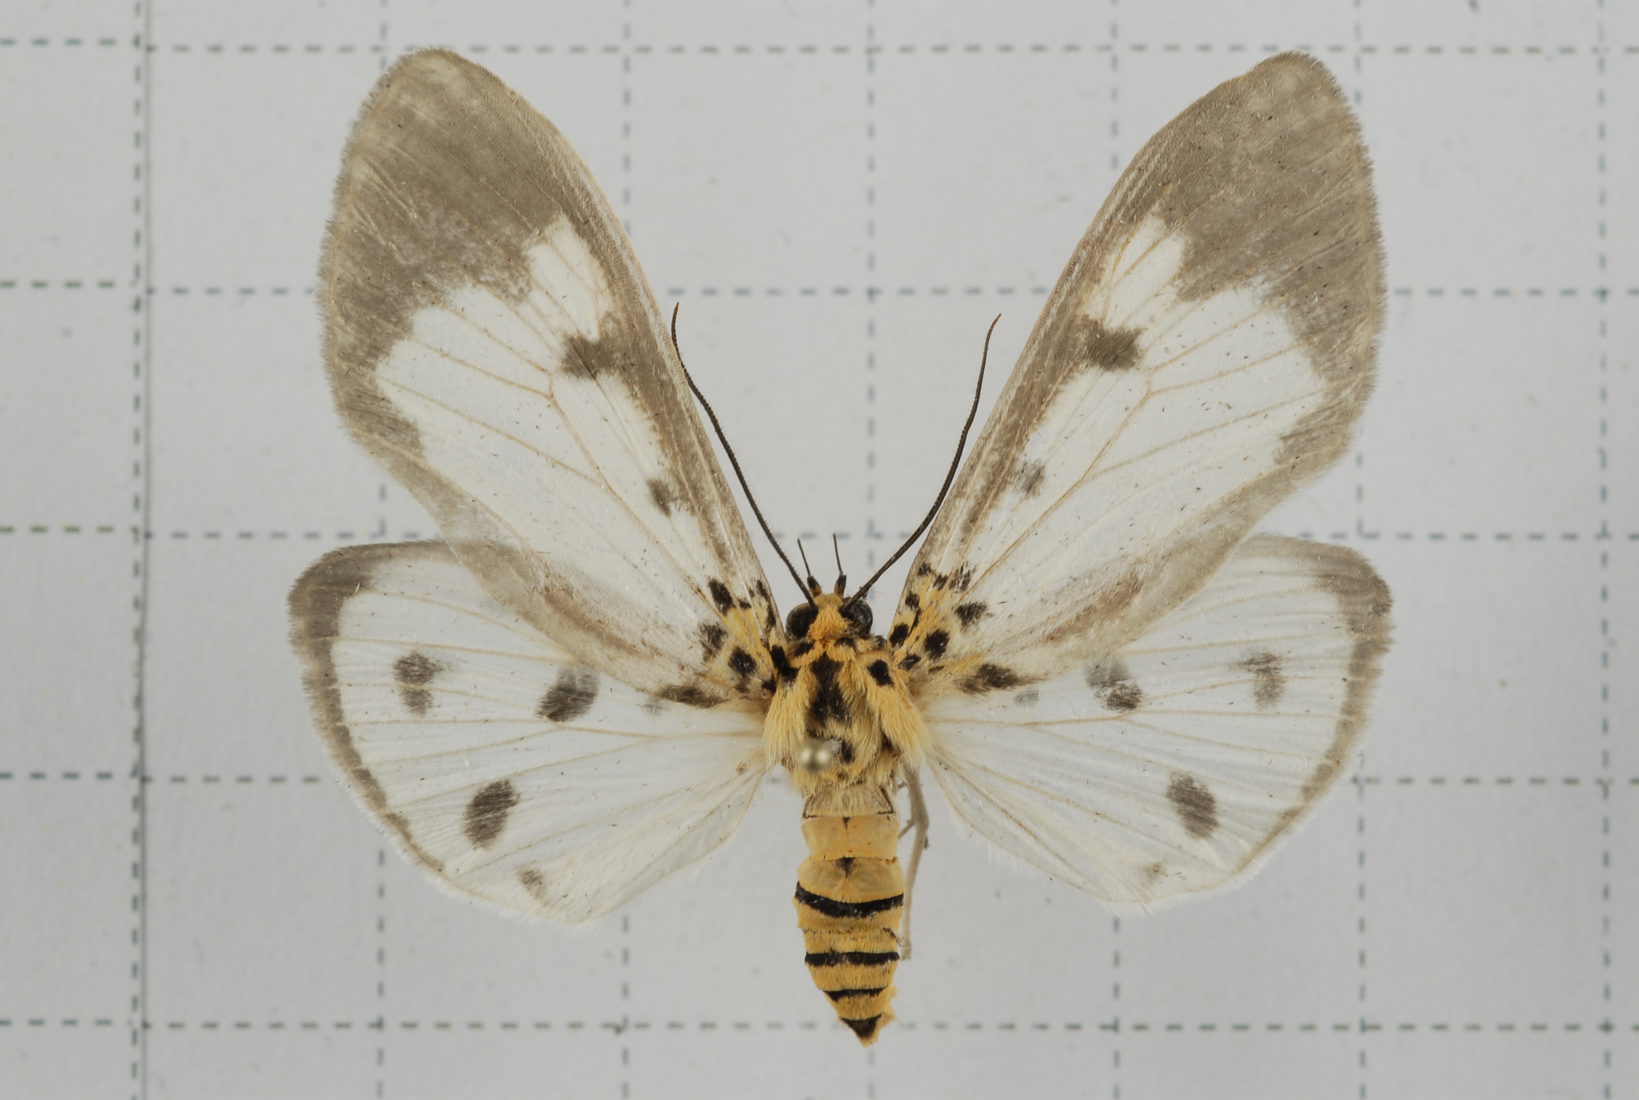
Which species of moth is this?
Asota plana lacteata
